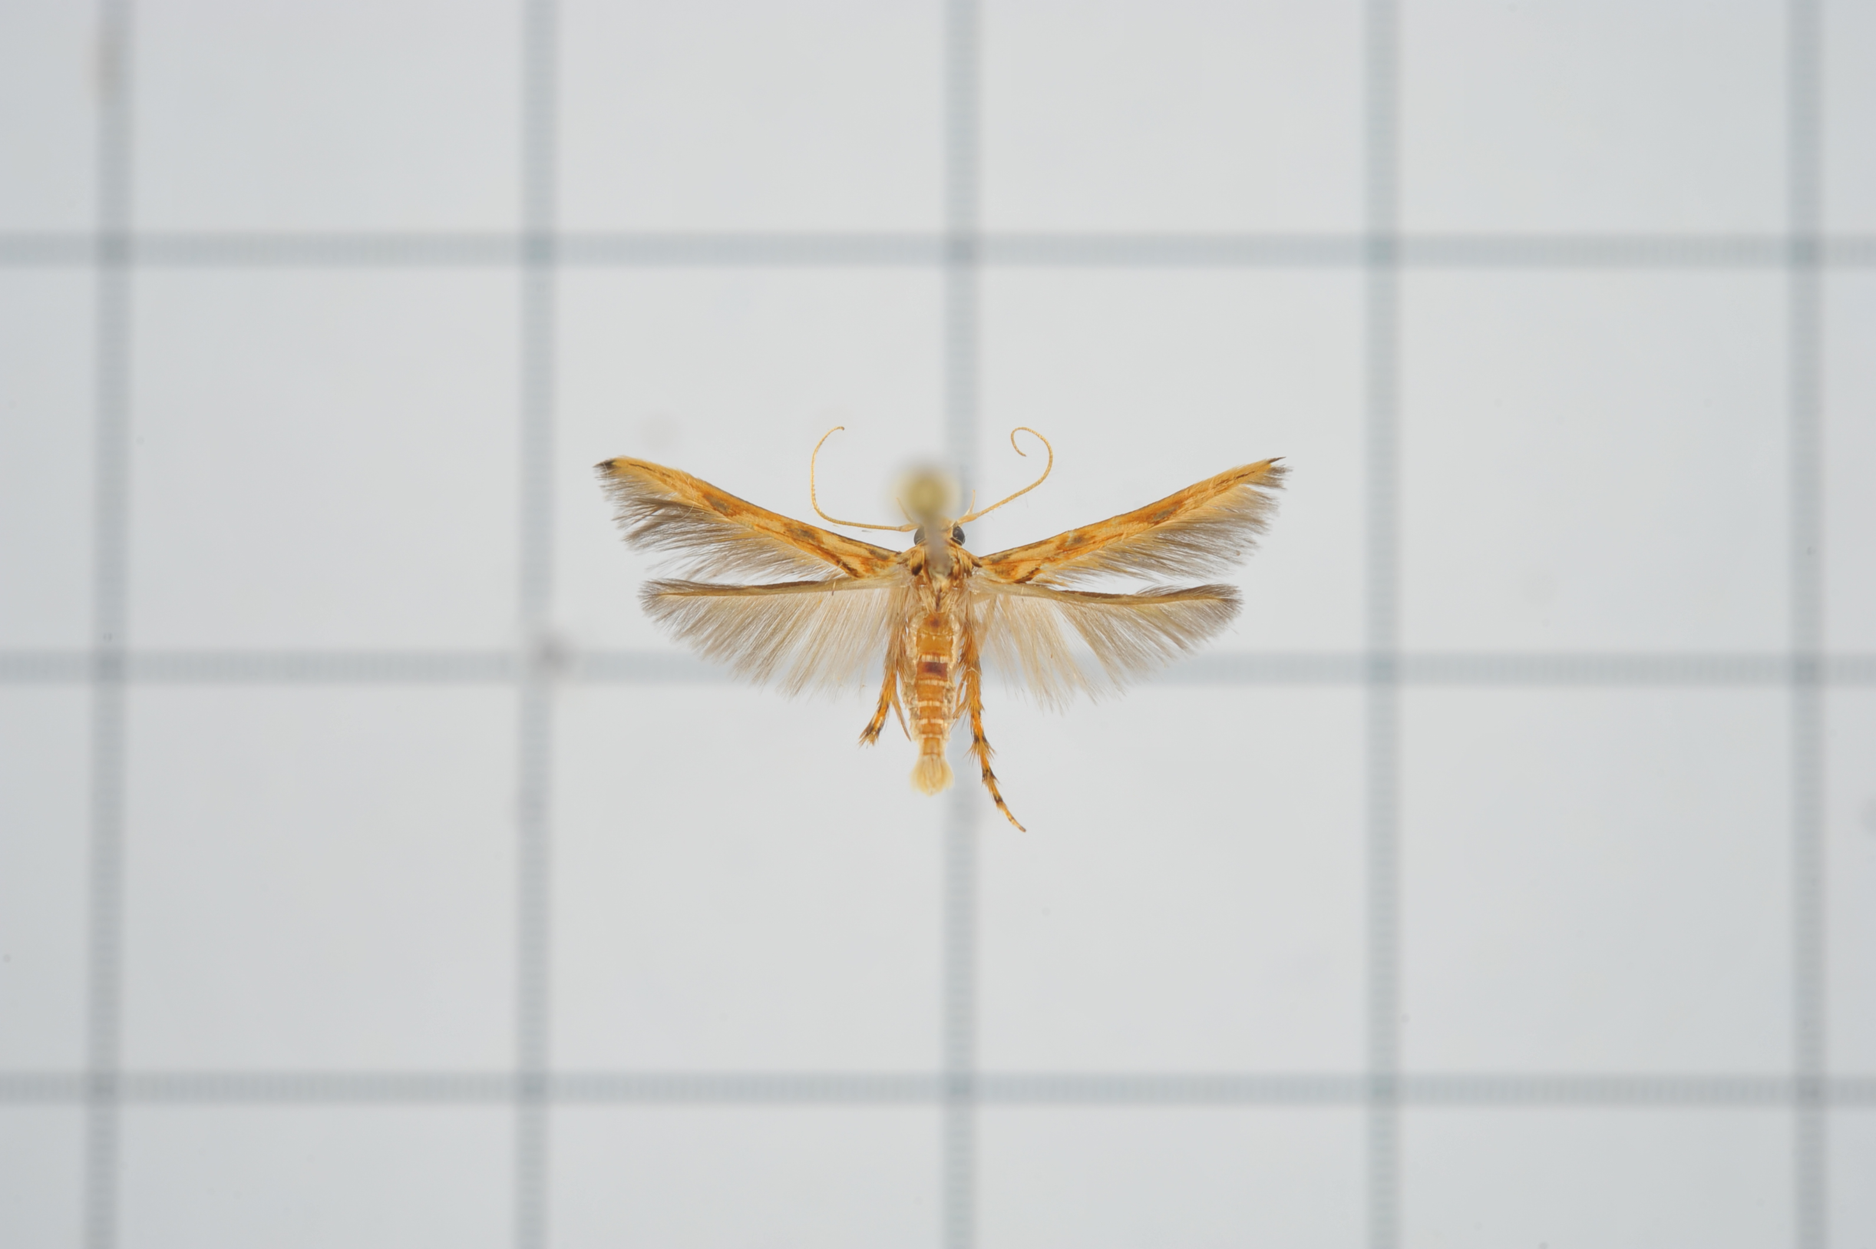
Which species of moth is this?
Stathmopoda stimulata
